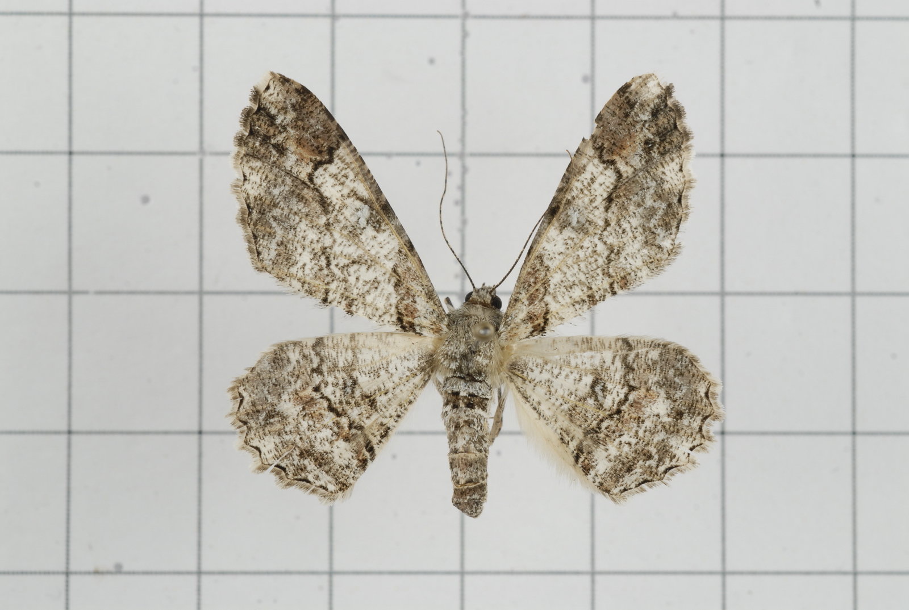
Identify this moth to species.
Cleora fraterna
